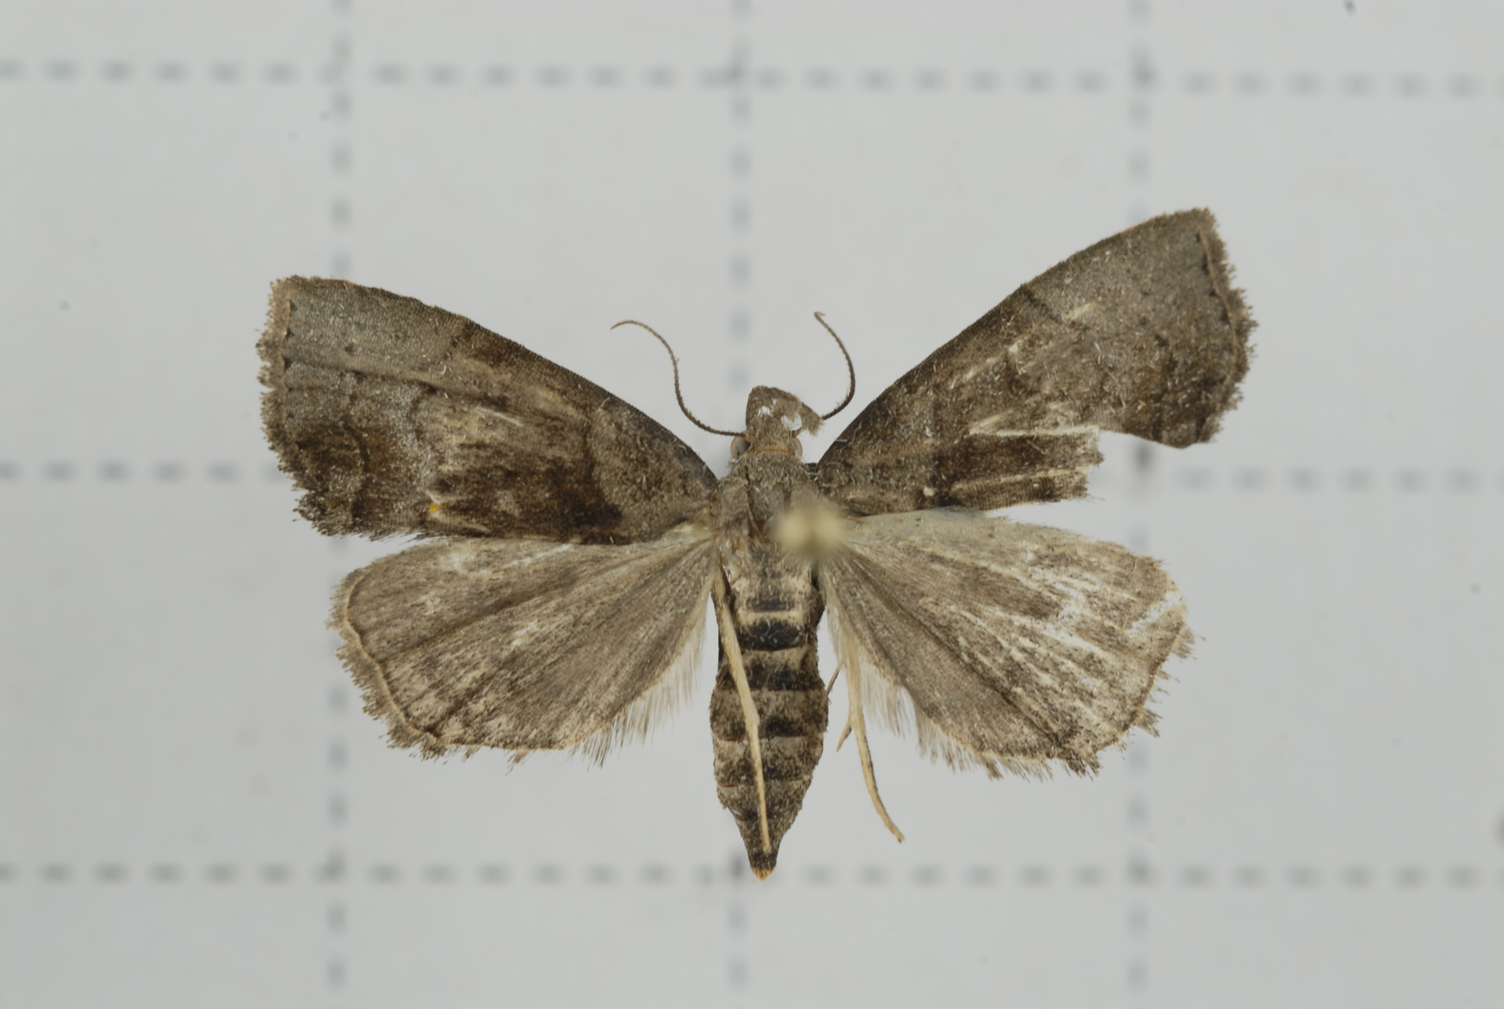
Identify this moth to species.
Herminia kurokoi
